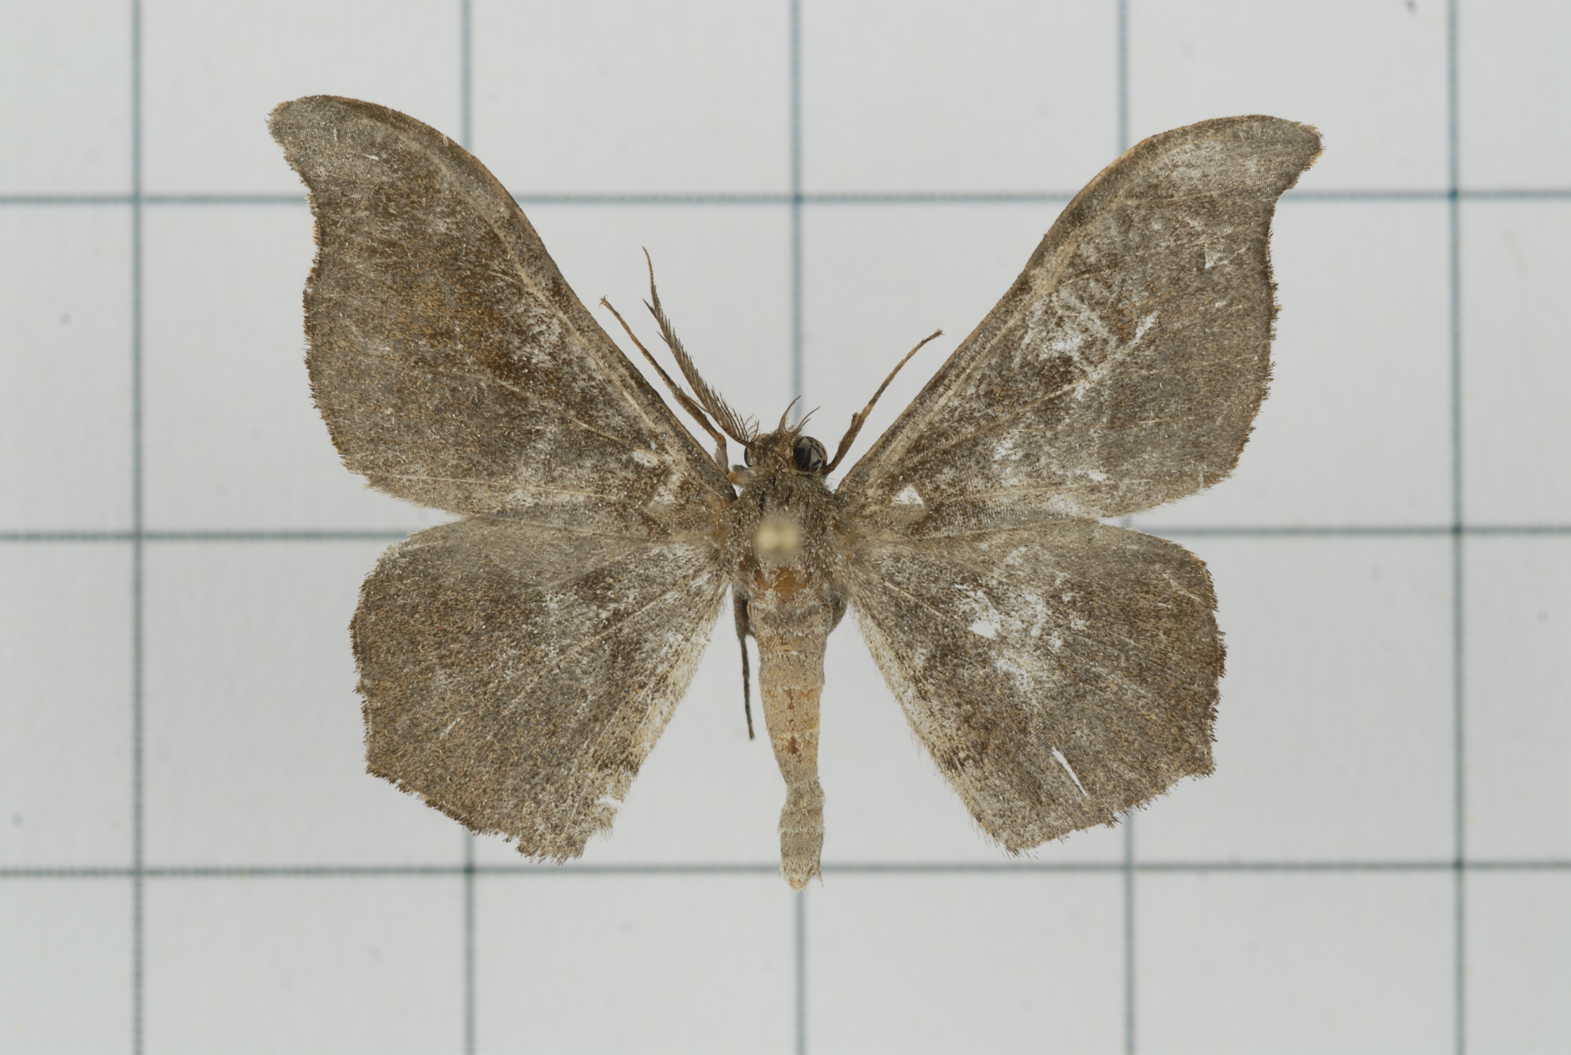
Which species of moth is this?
Hyposidra talaca talaca
